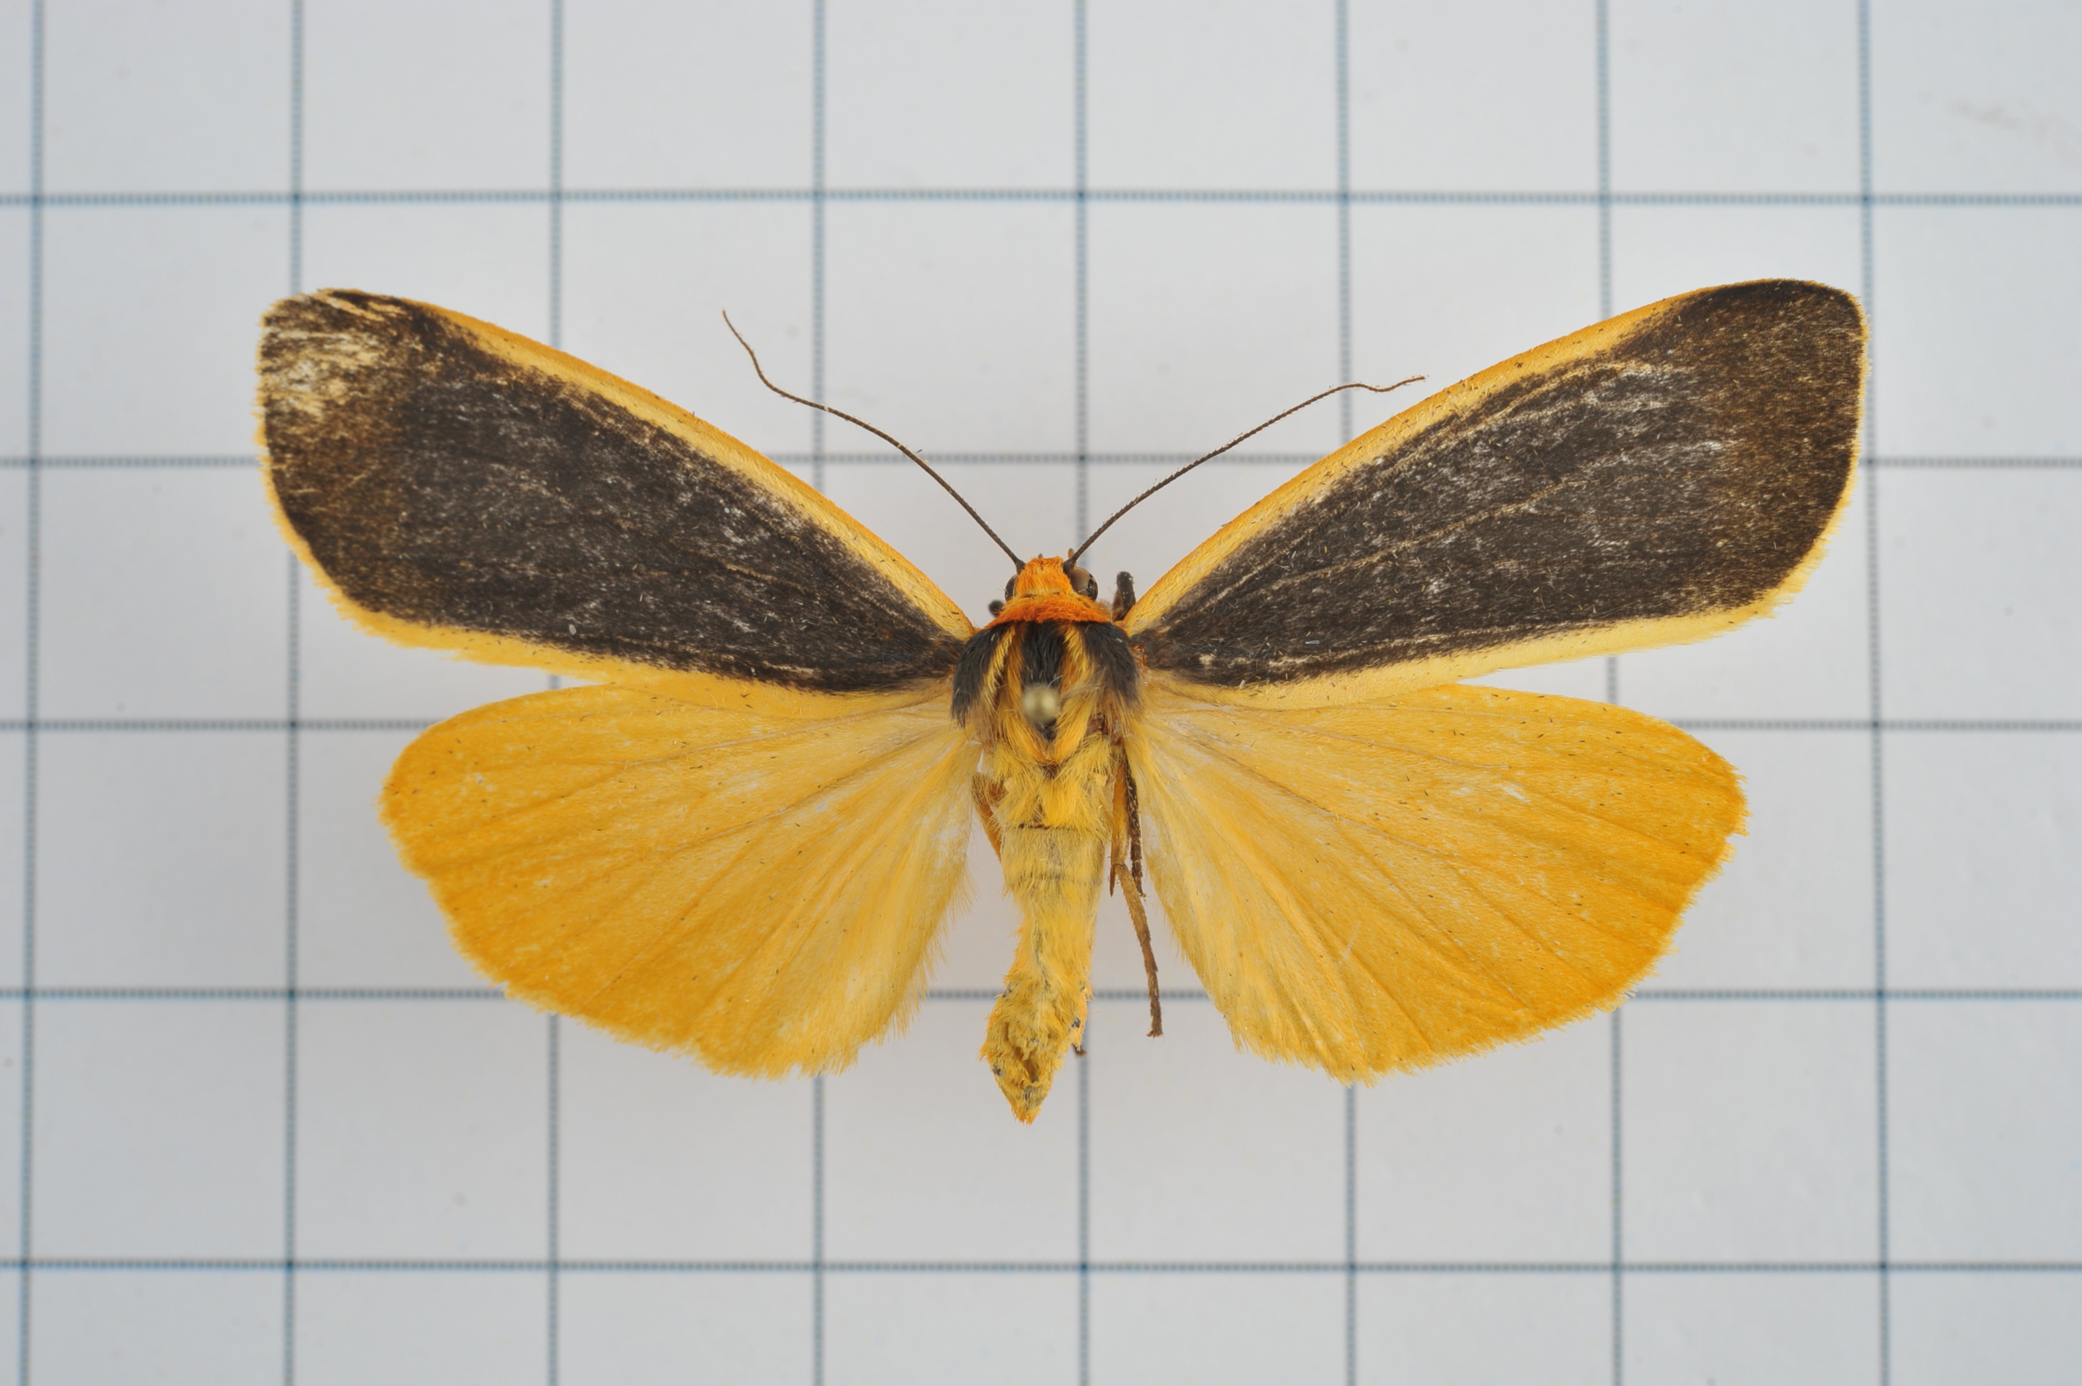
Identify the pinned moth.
Churinga virago
